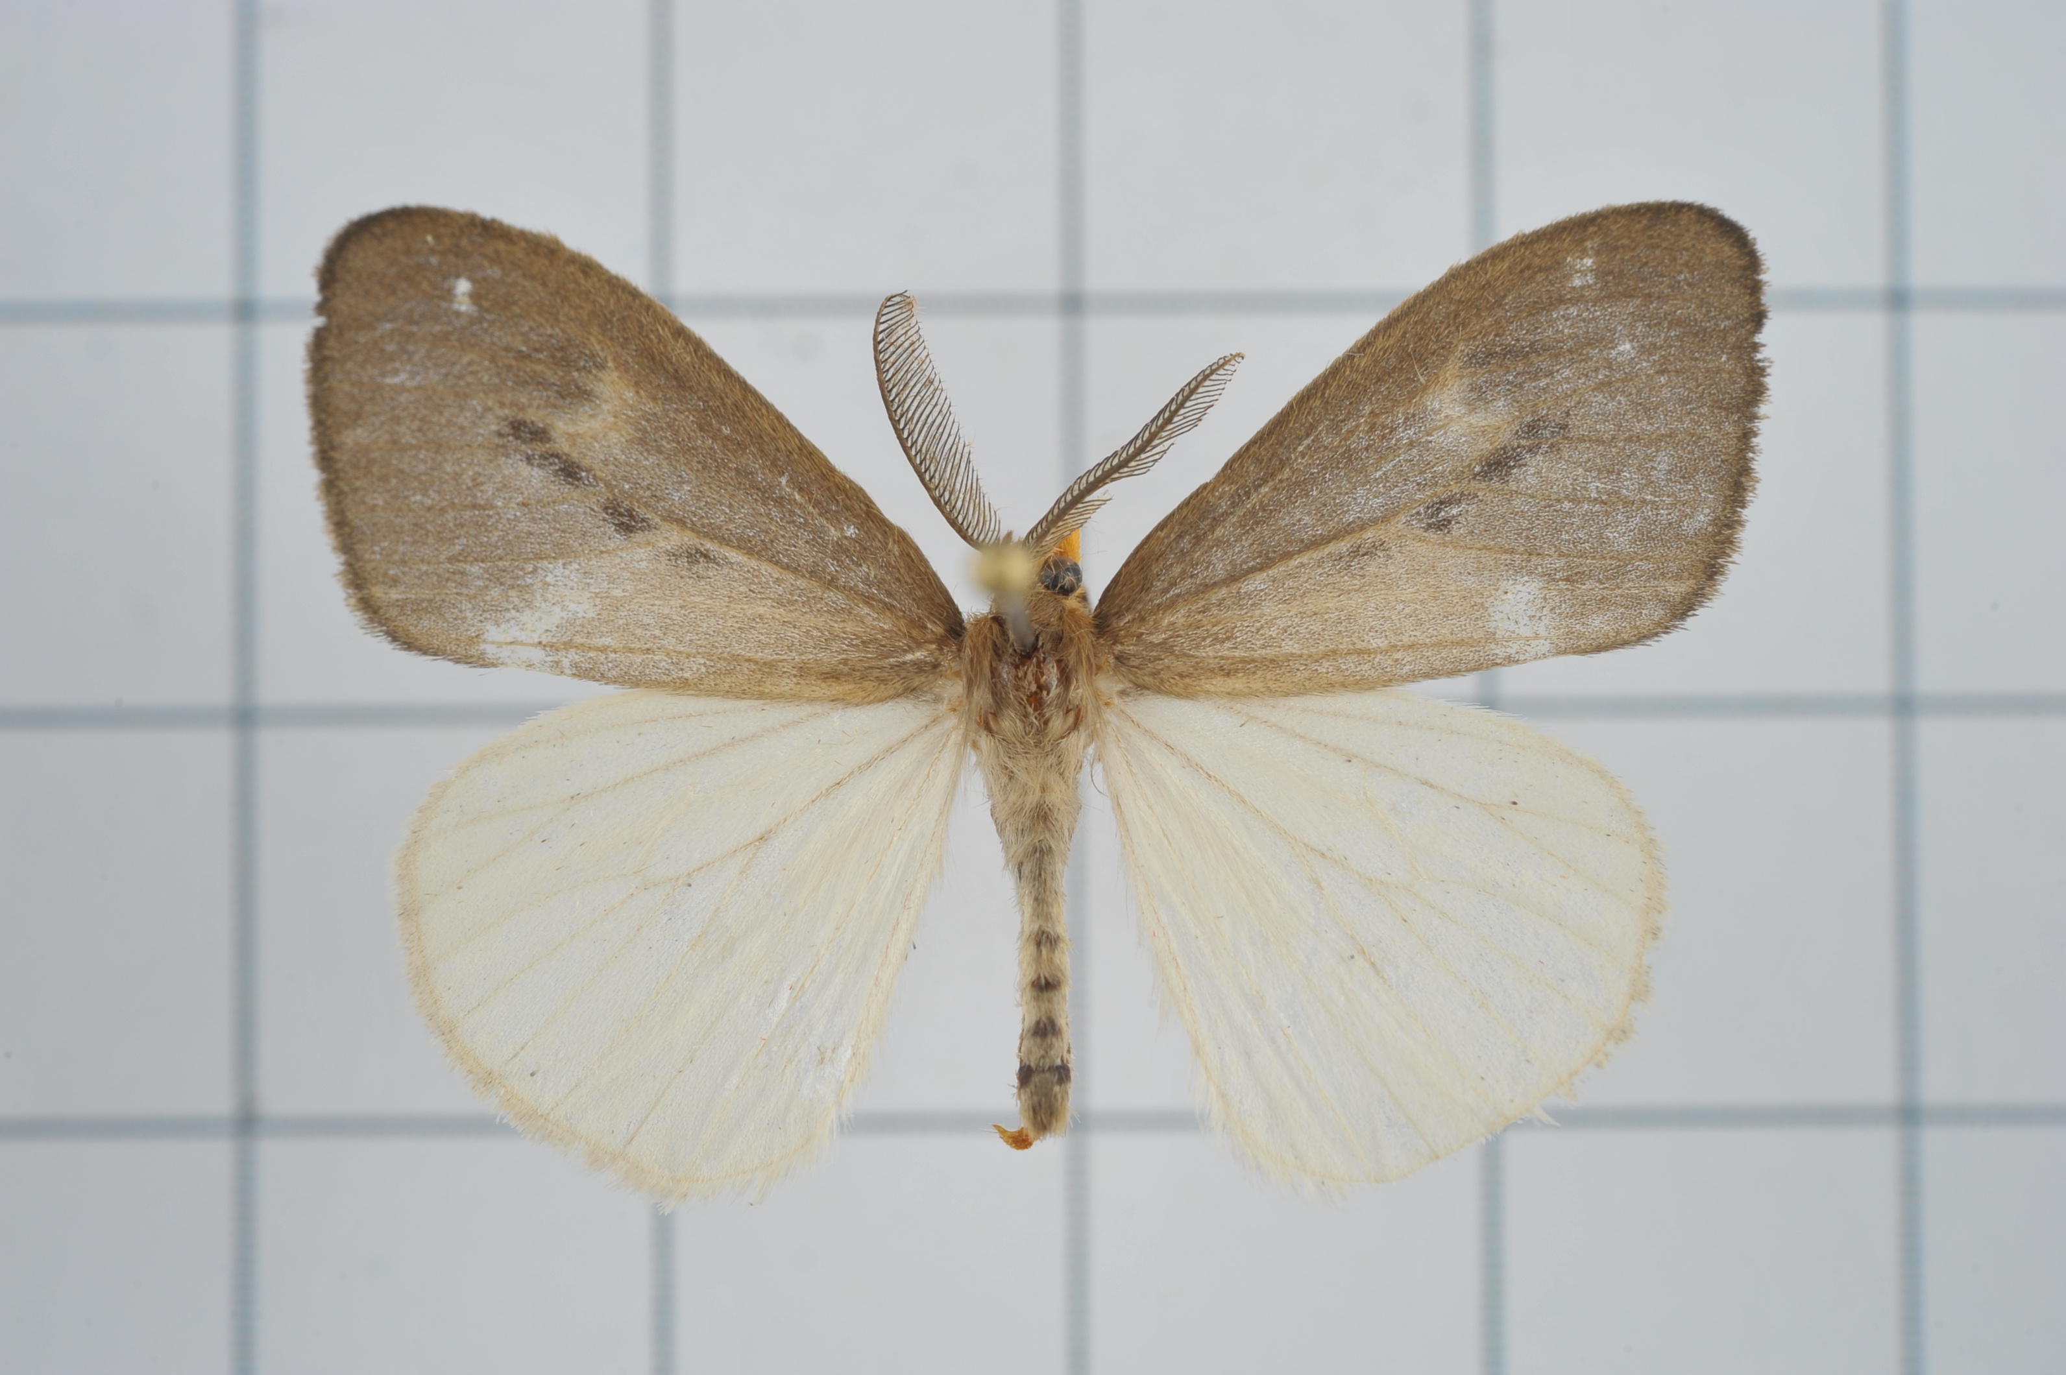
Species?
Pantana ochripalpis
